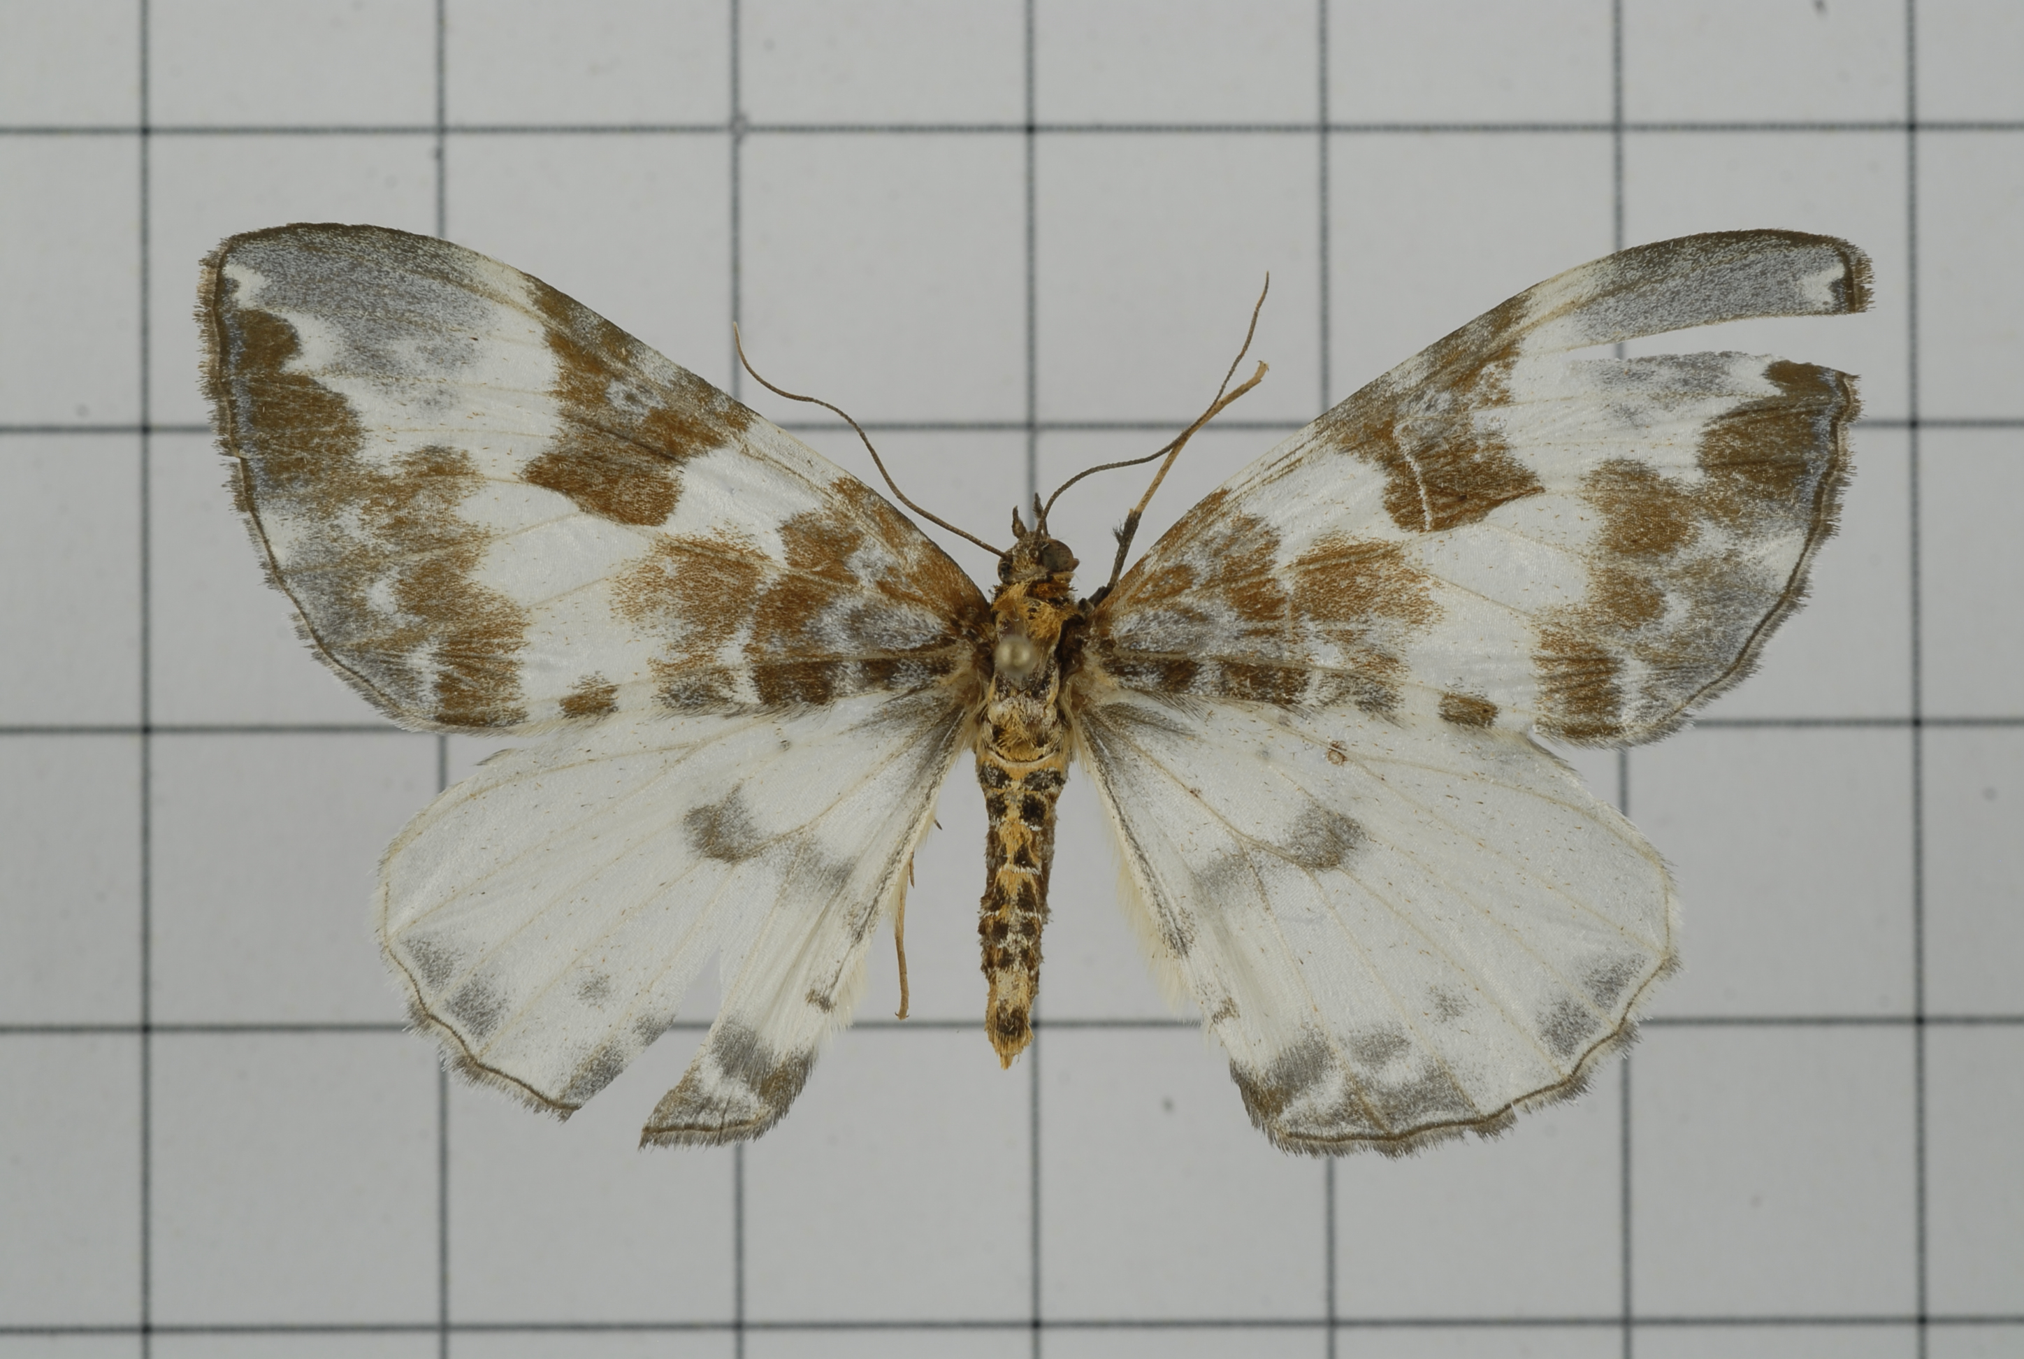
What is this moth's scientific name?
Callabraxas fabiolaria candida
